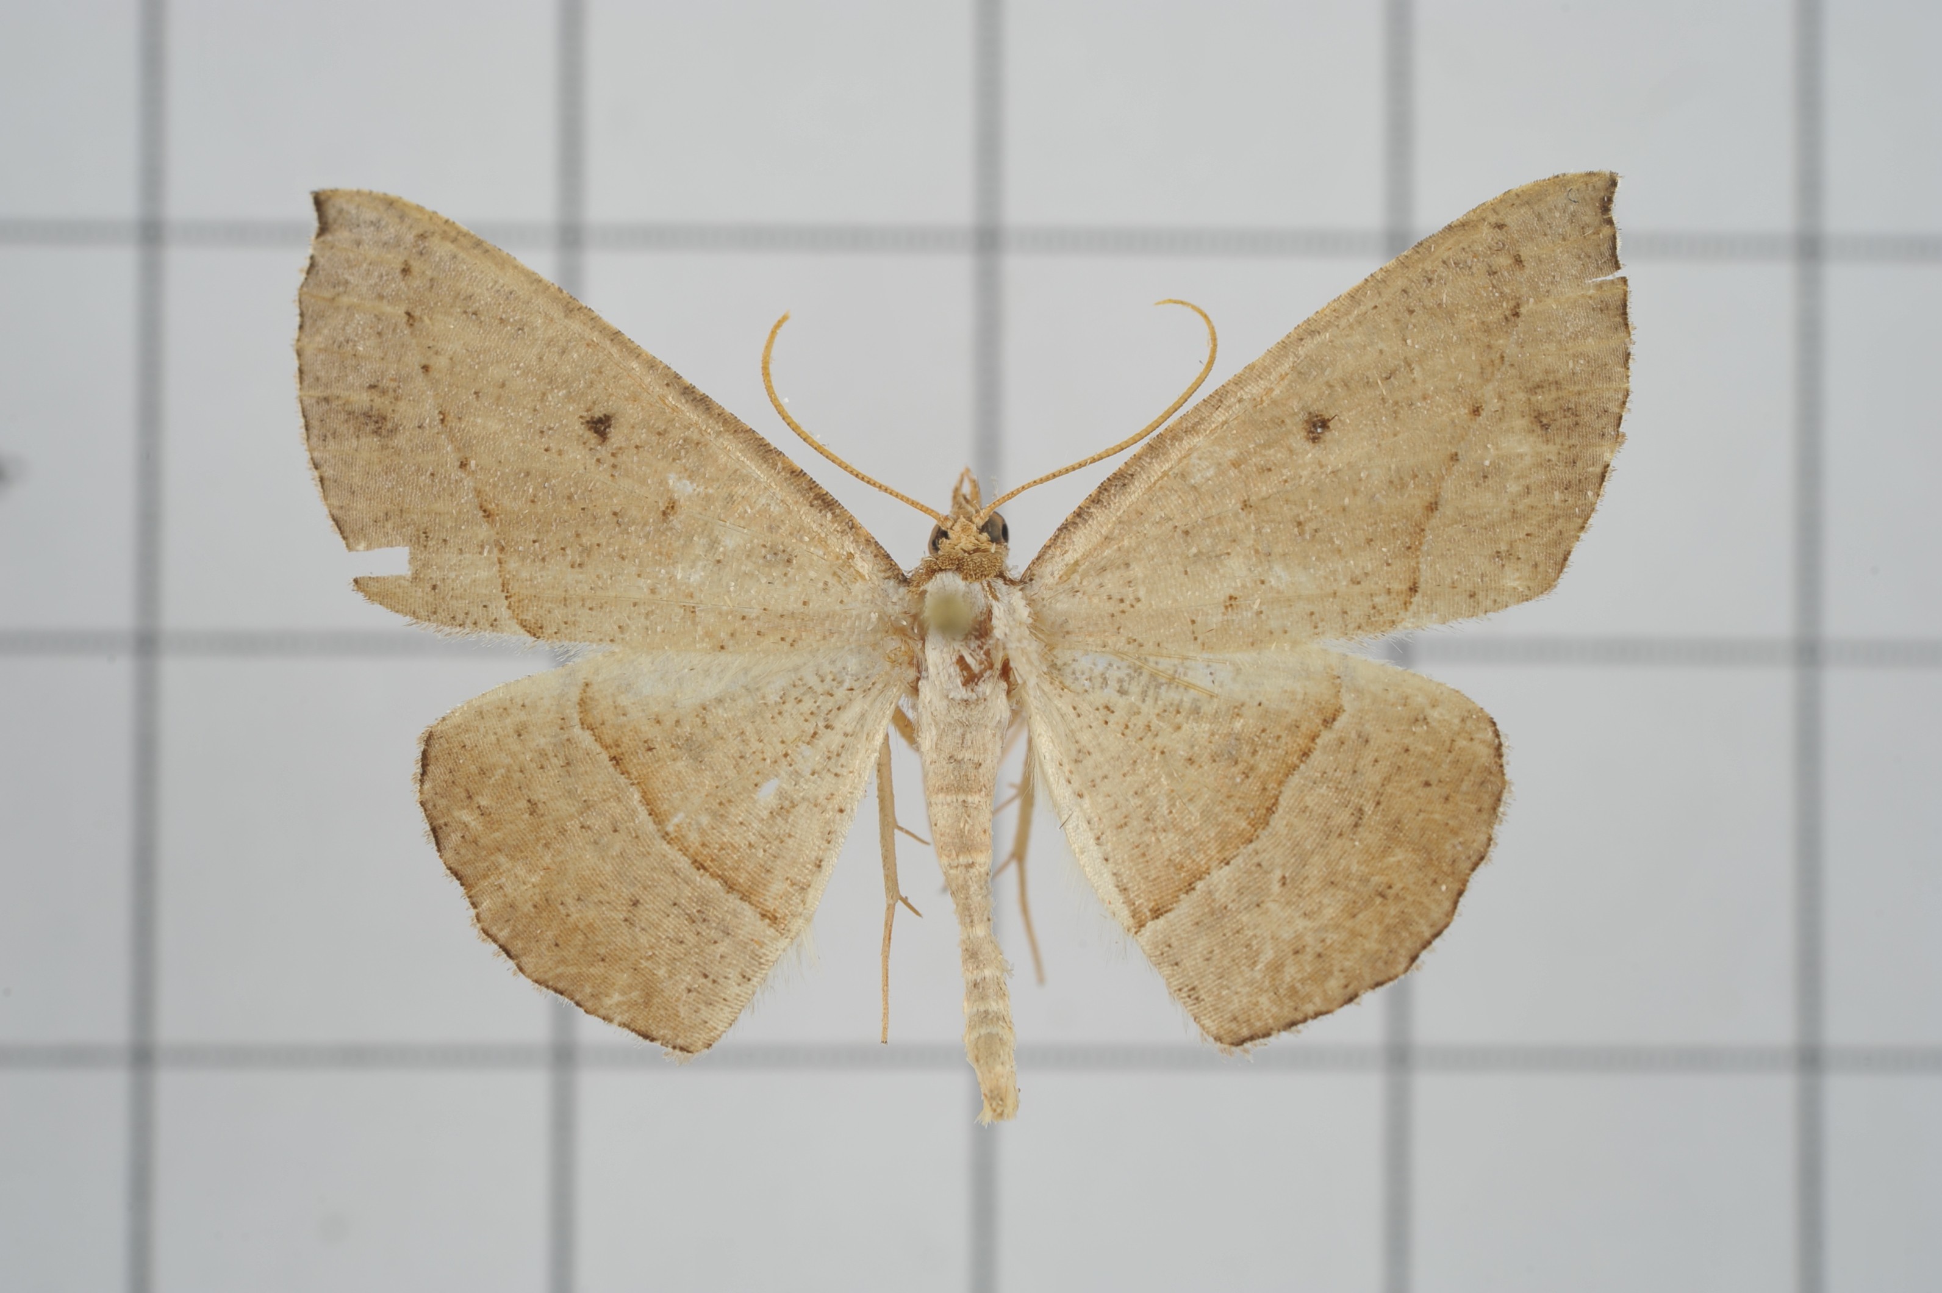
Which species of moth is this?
Nadagara subnubila
